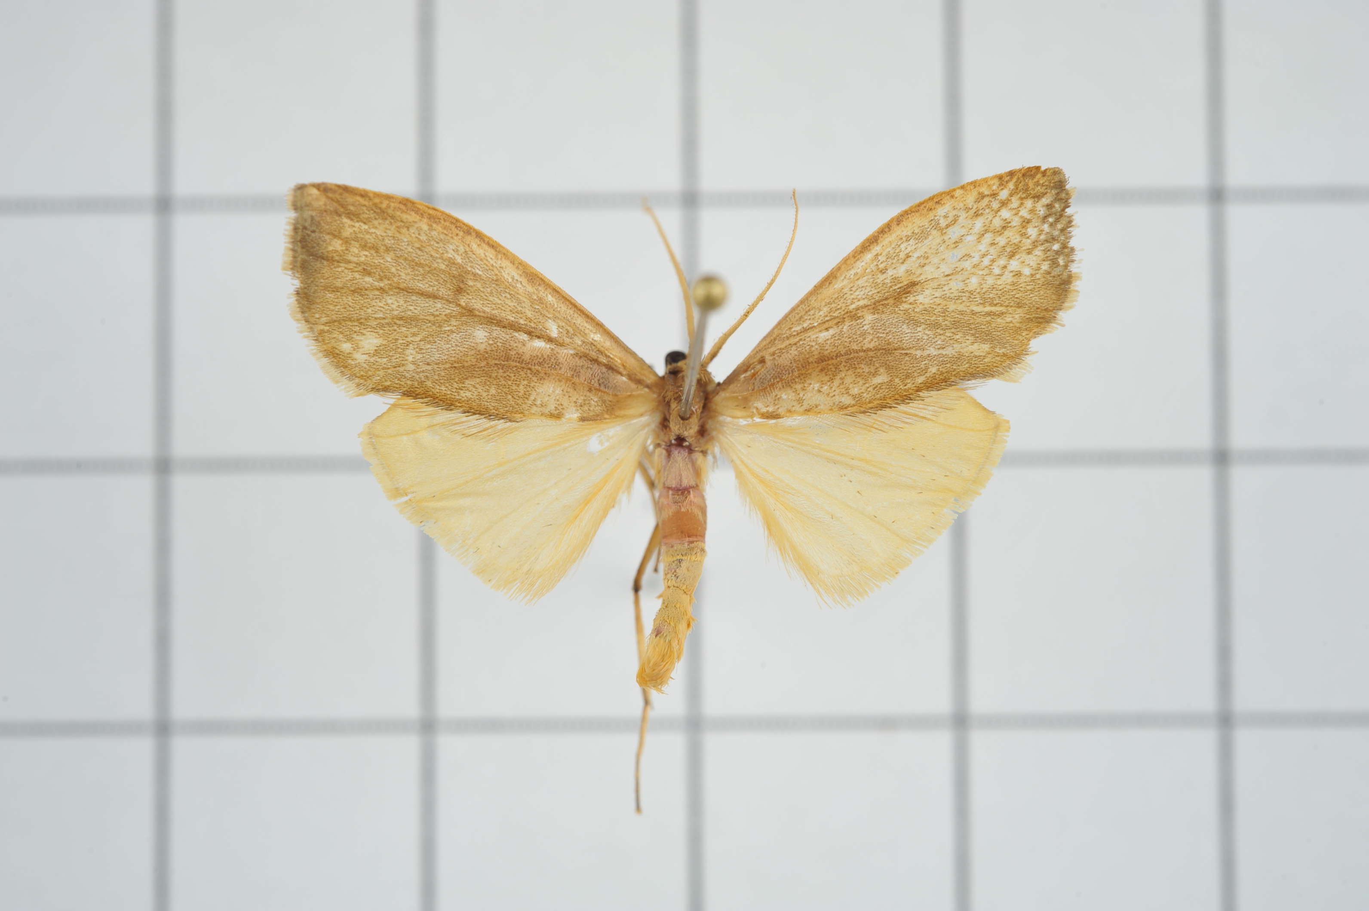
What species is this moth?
Nishada formosibia
